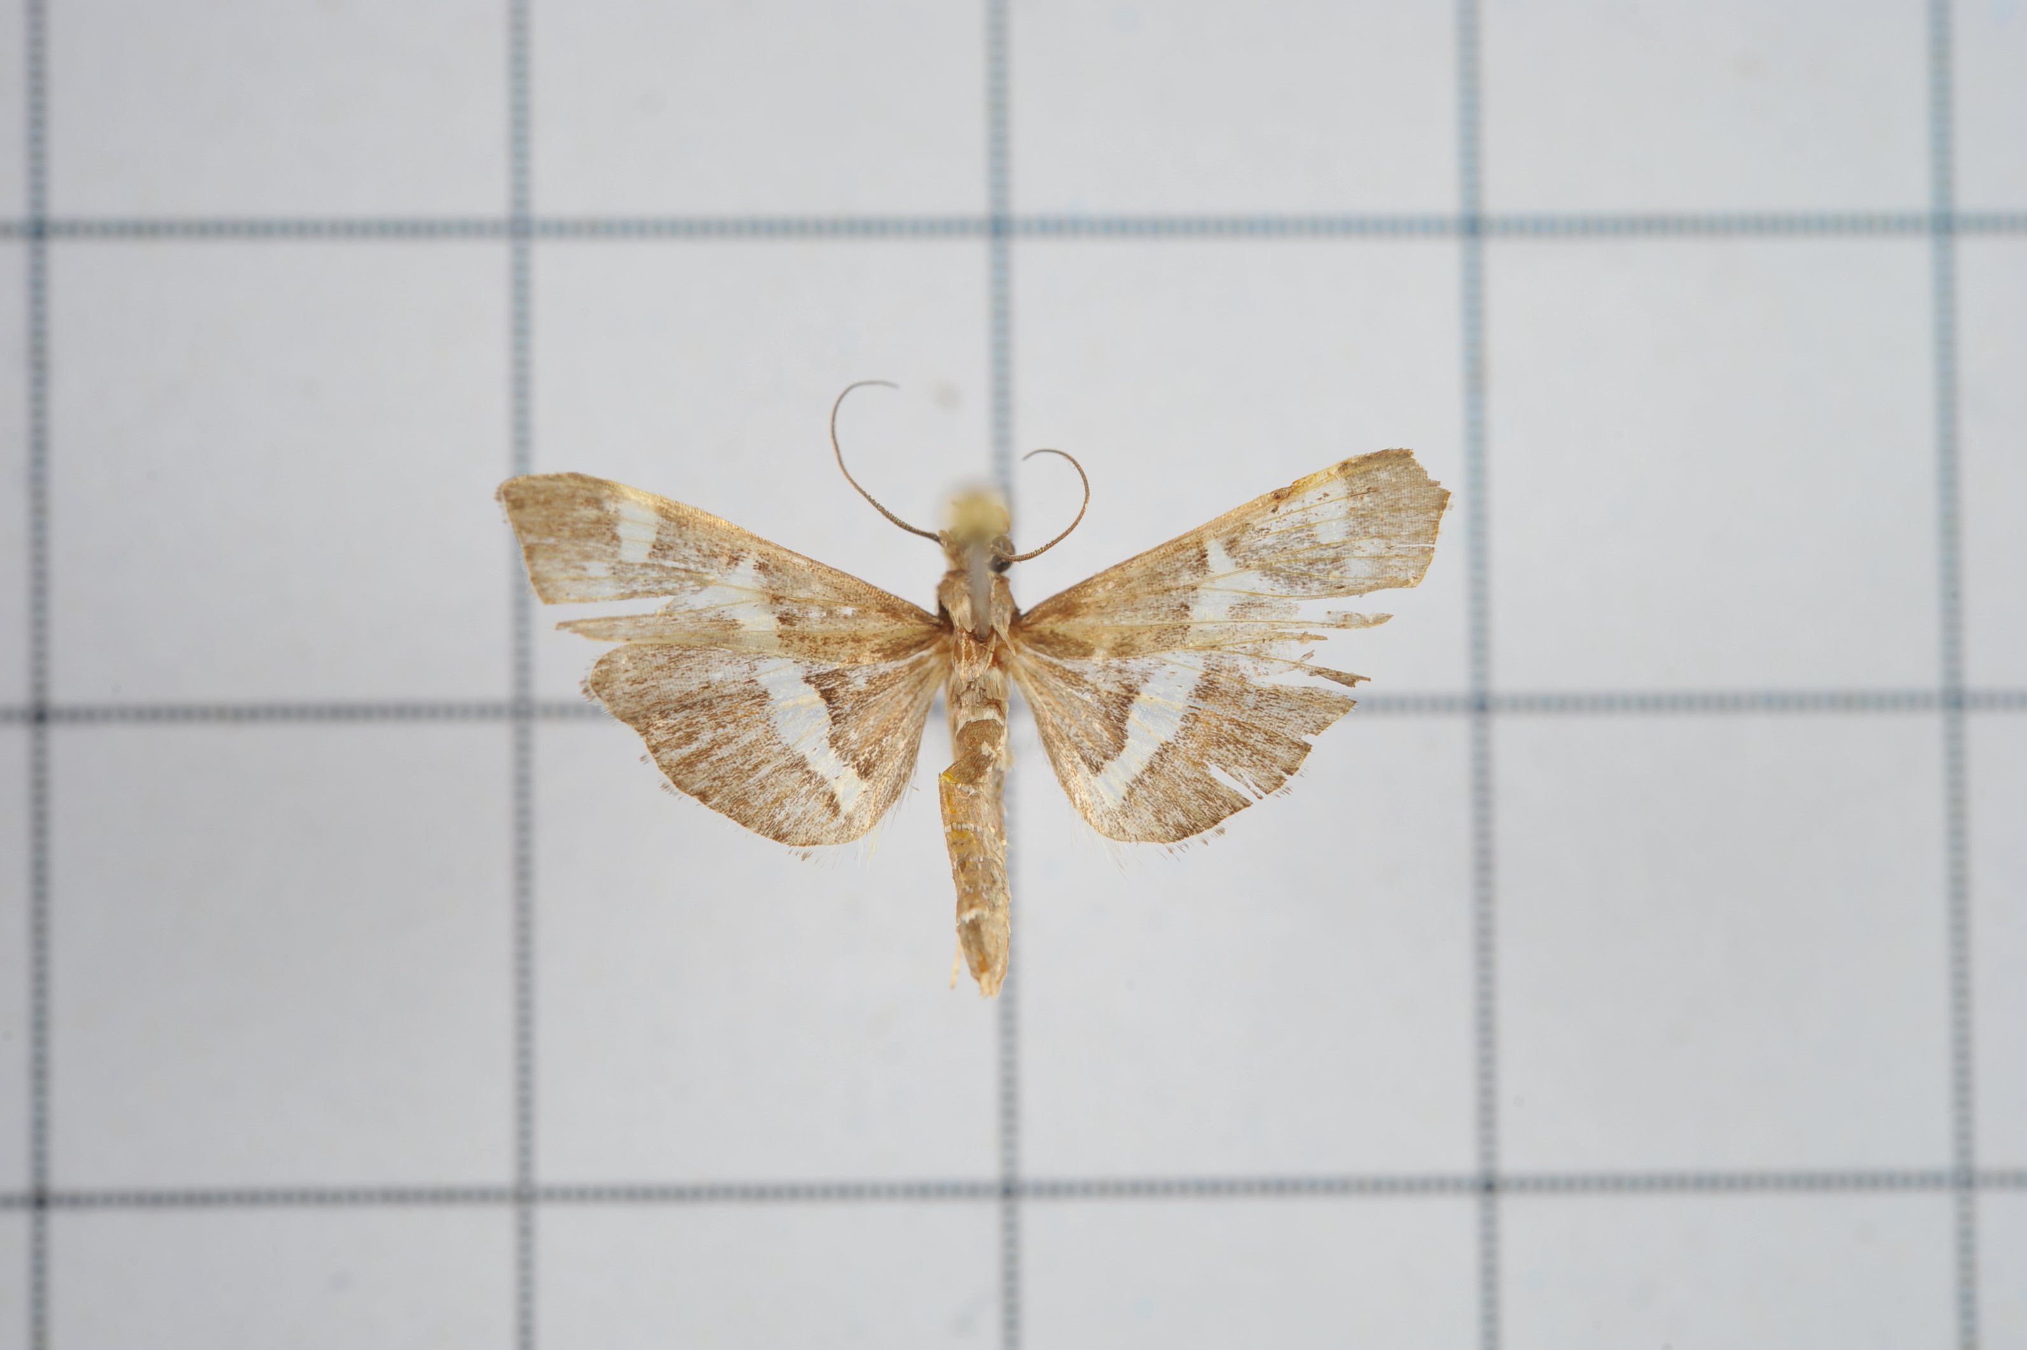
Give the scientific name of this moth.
Spoladea recurvalis
